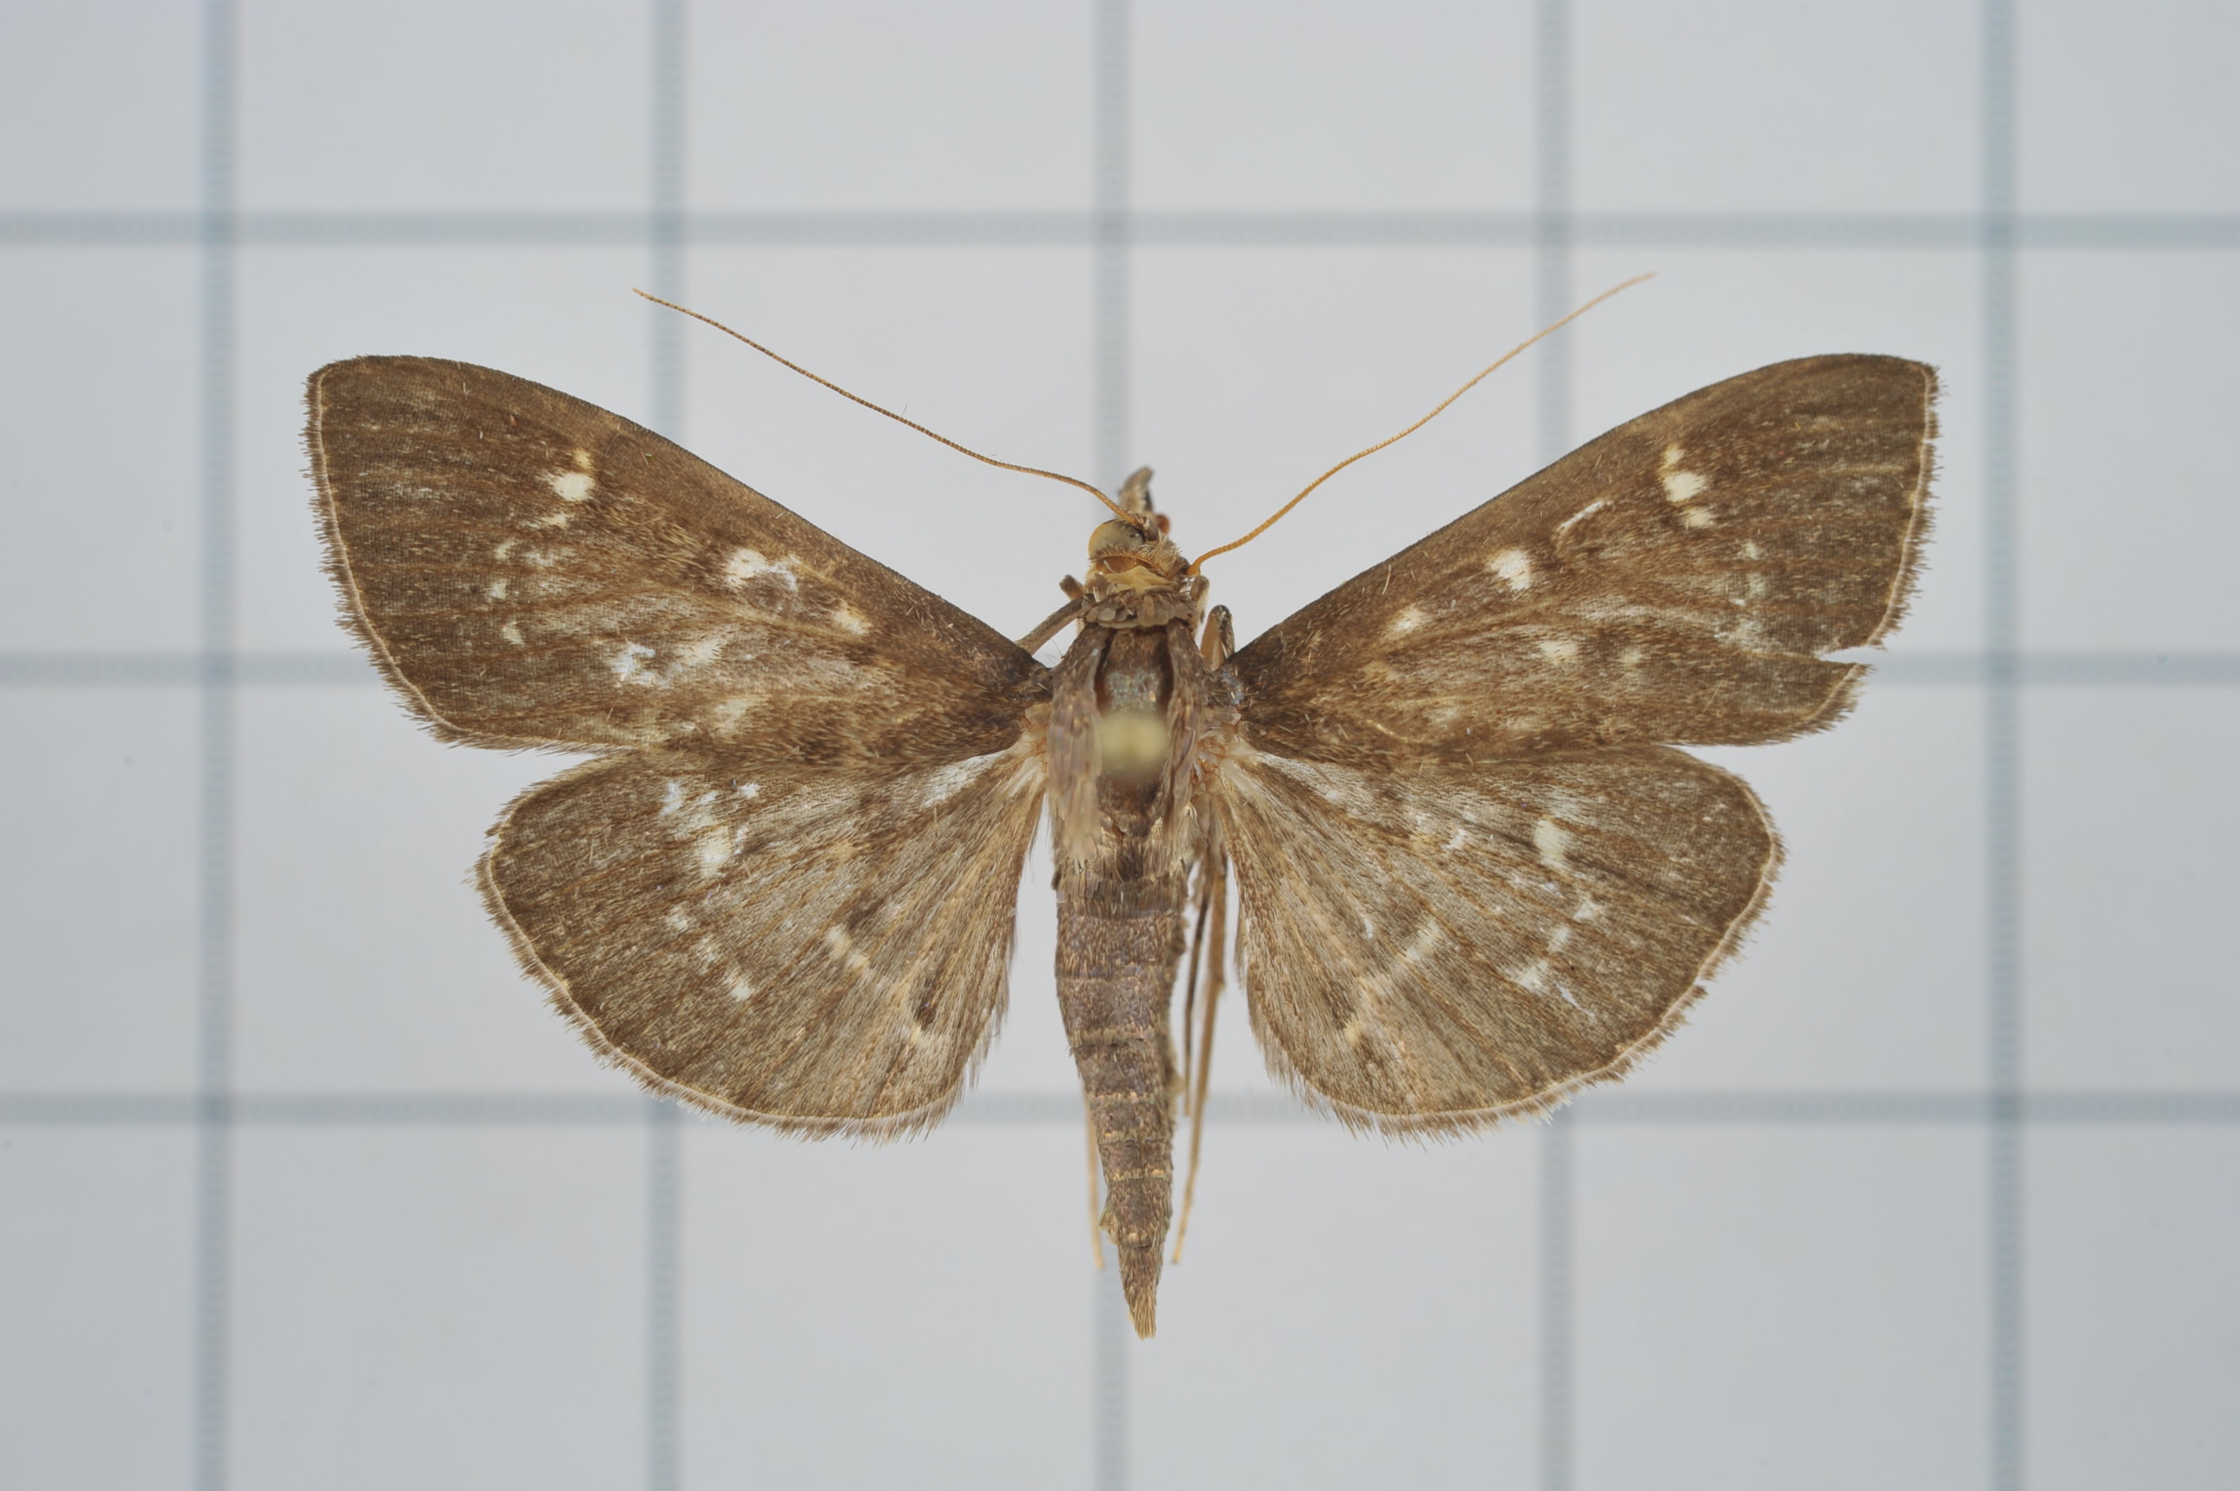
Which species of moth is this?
Prorodes mimica
